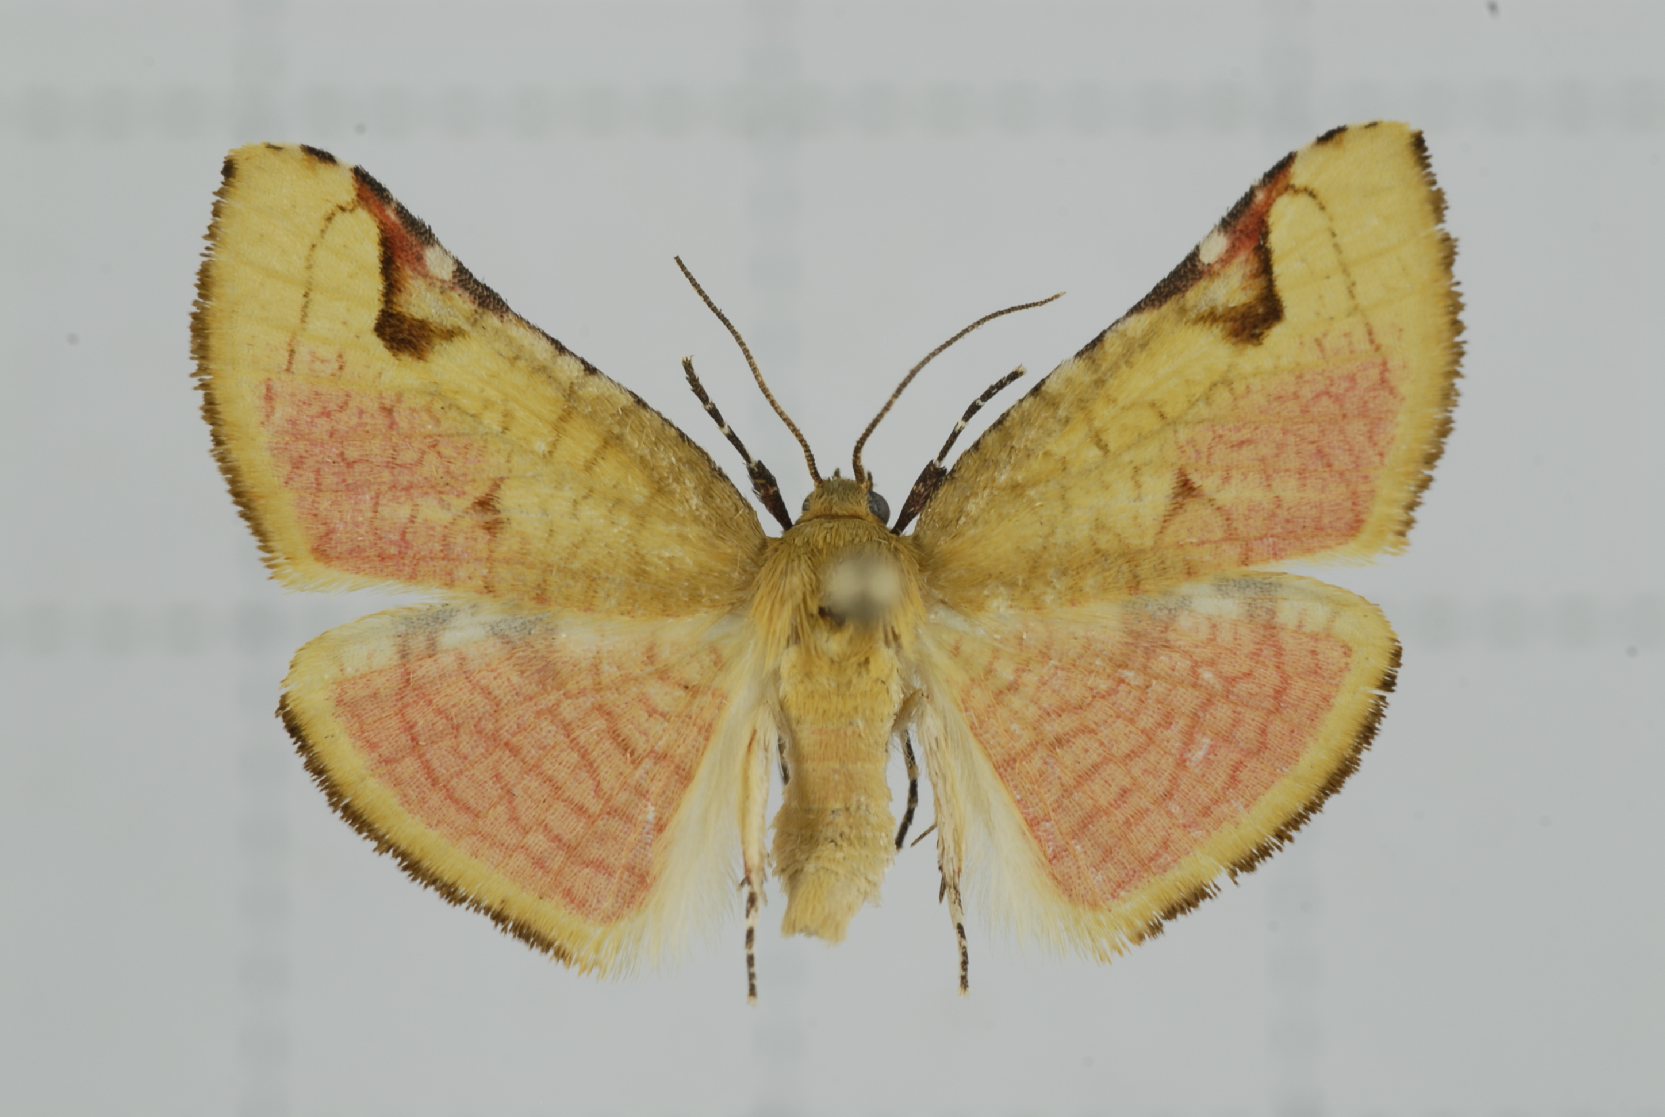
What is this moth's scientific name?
Camptochilus bisulcus
